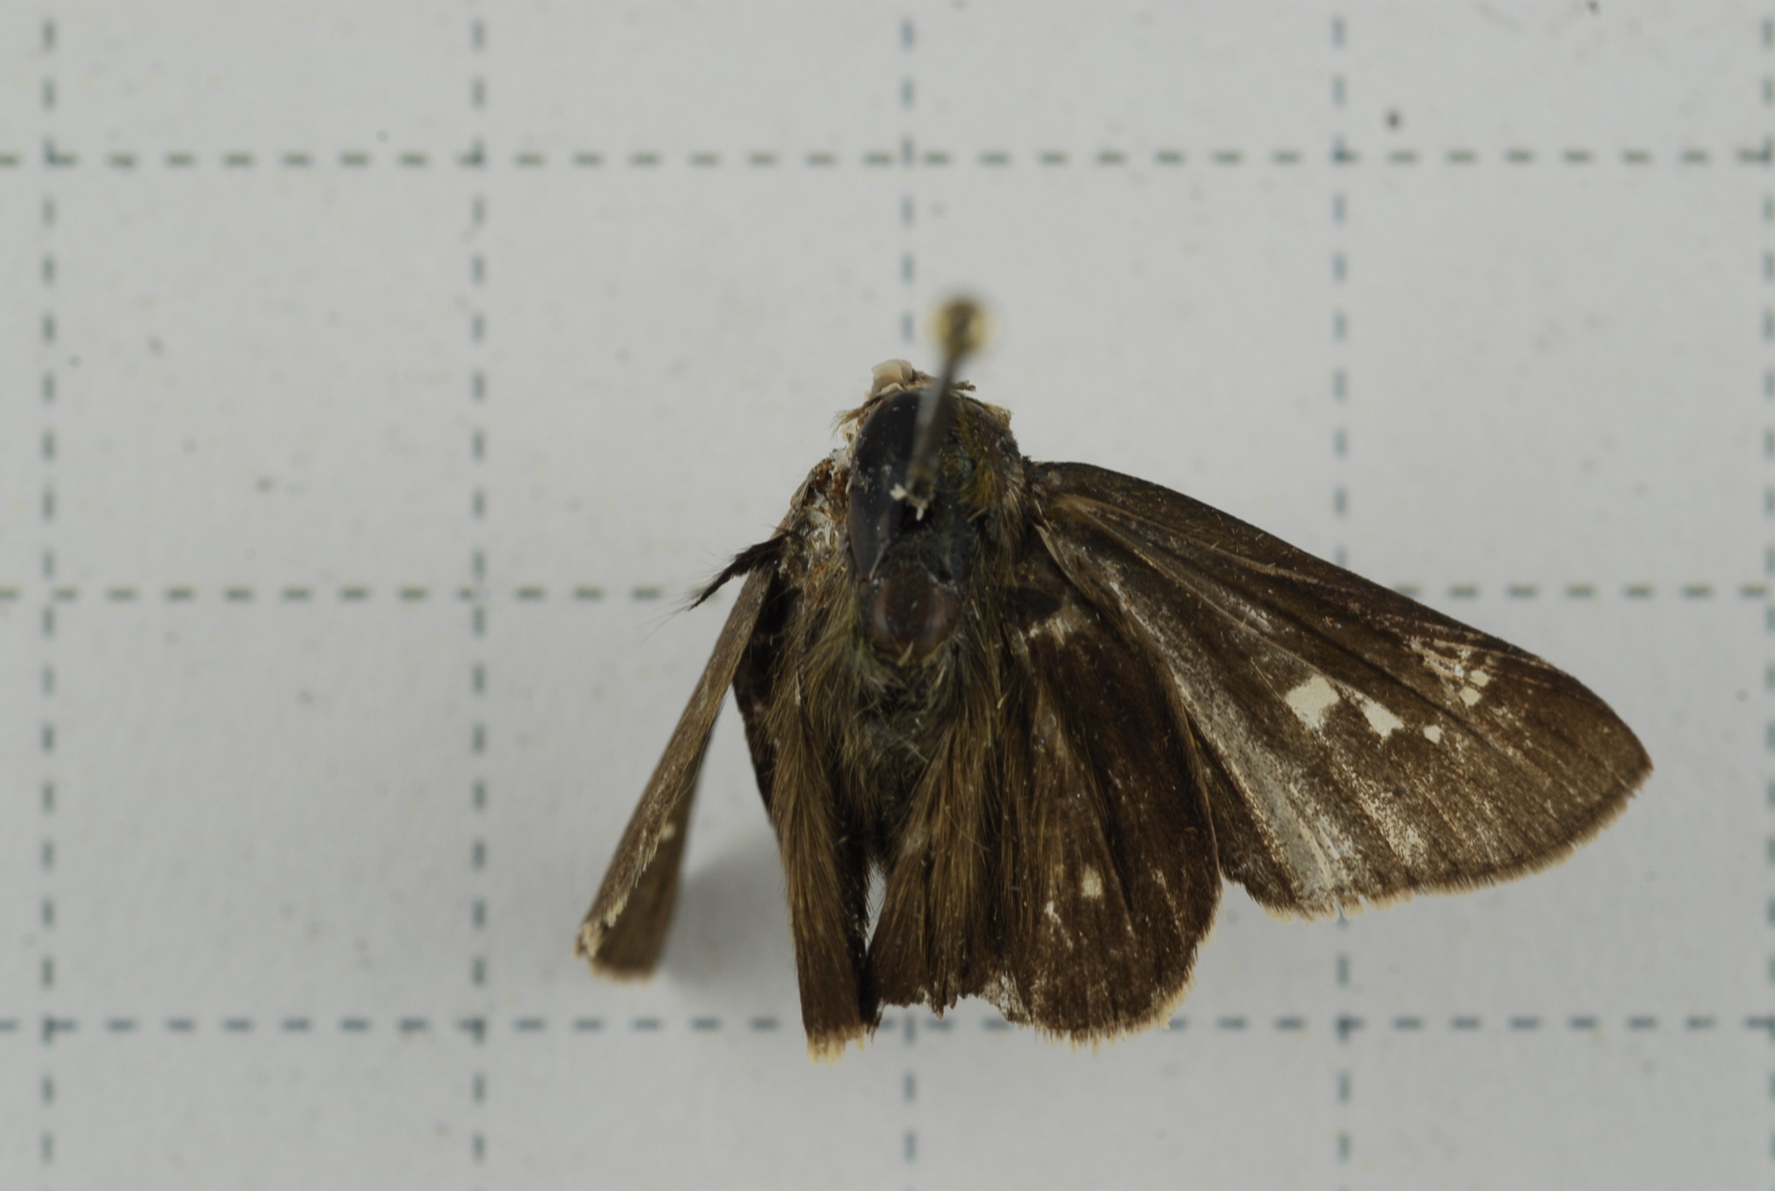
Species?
Parnara bada
